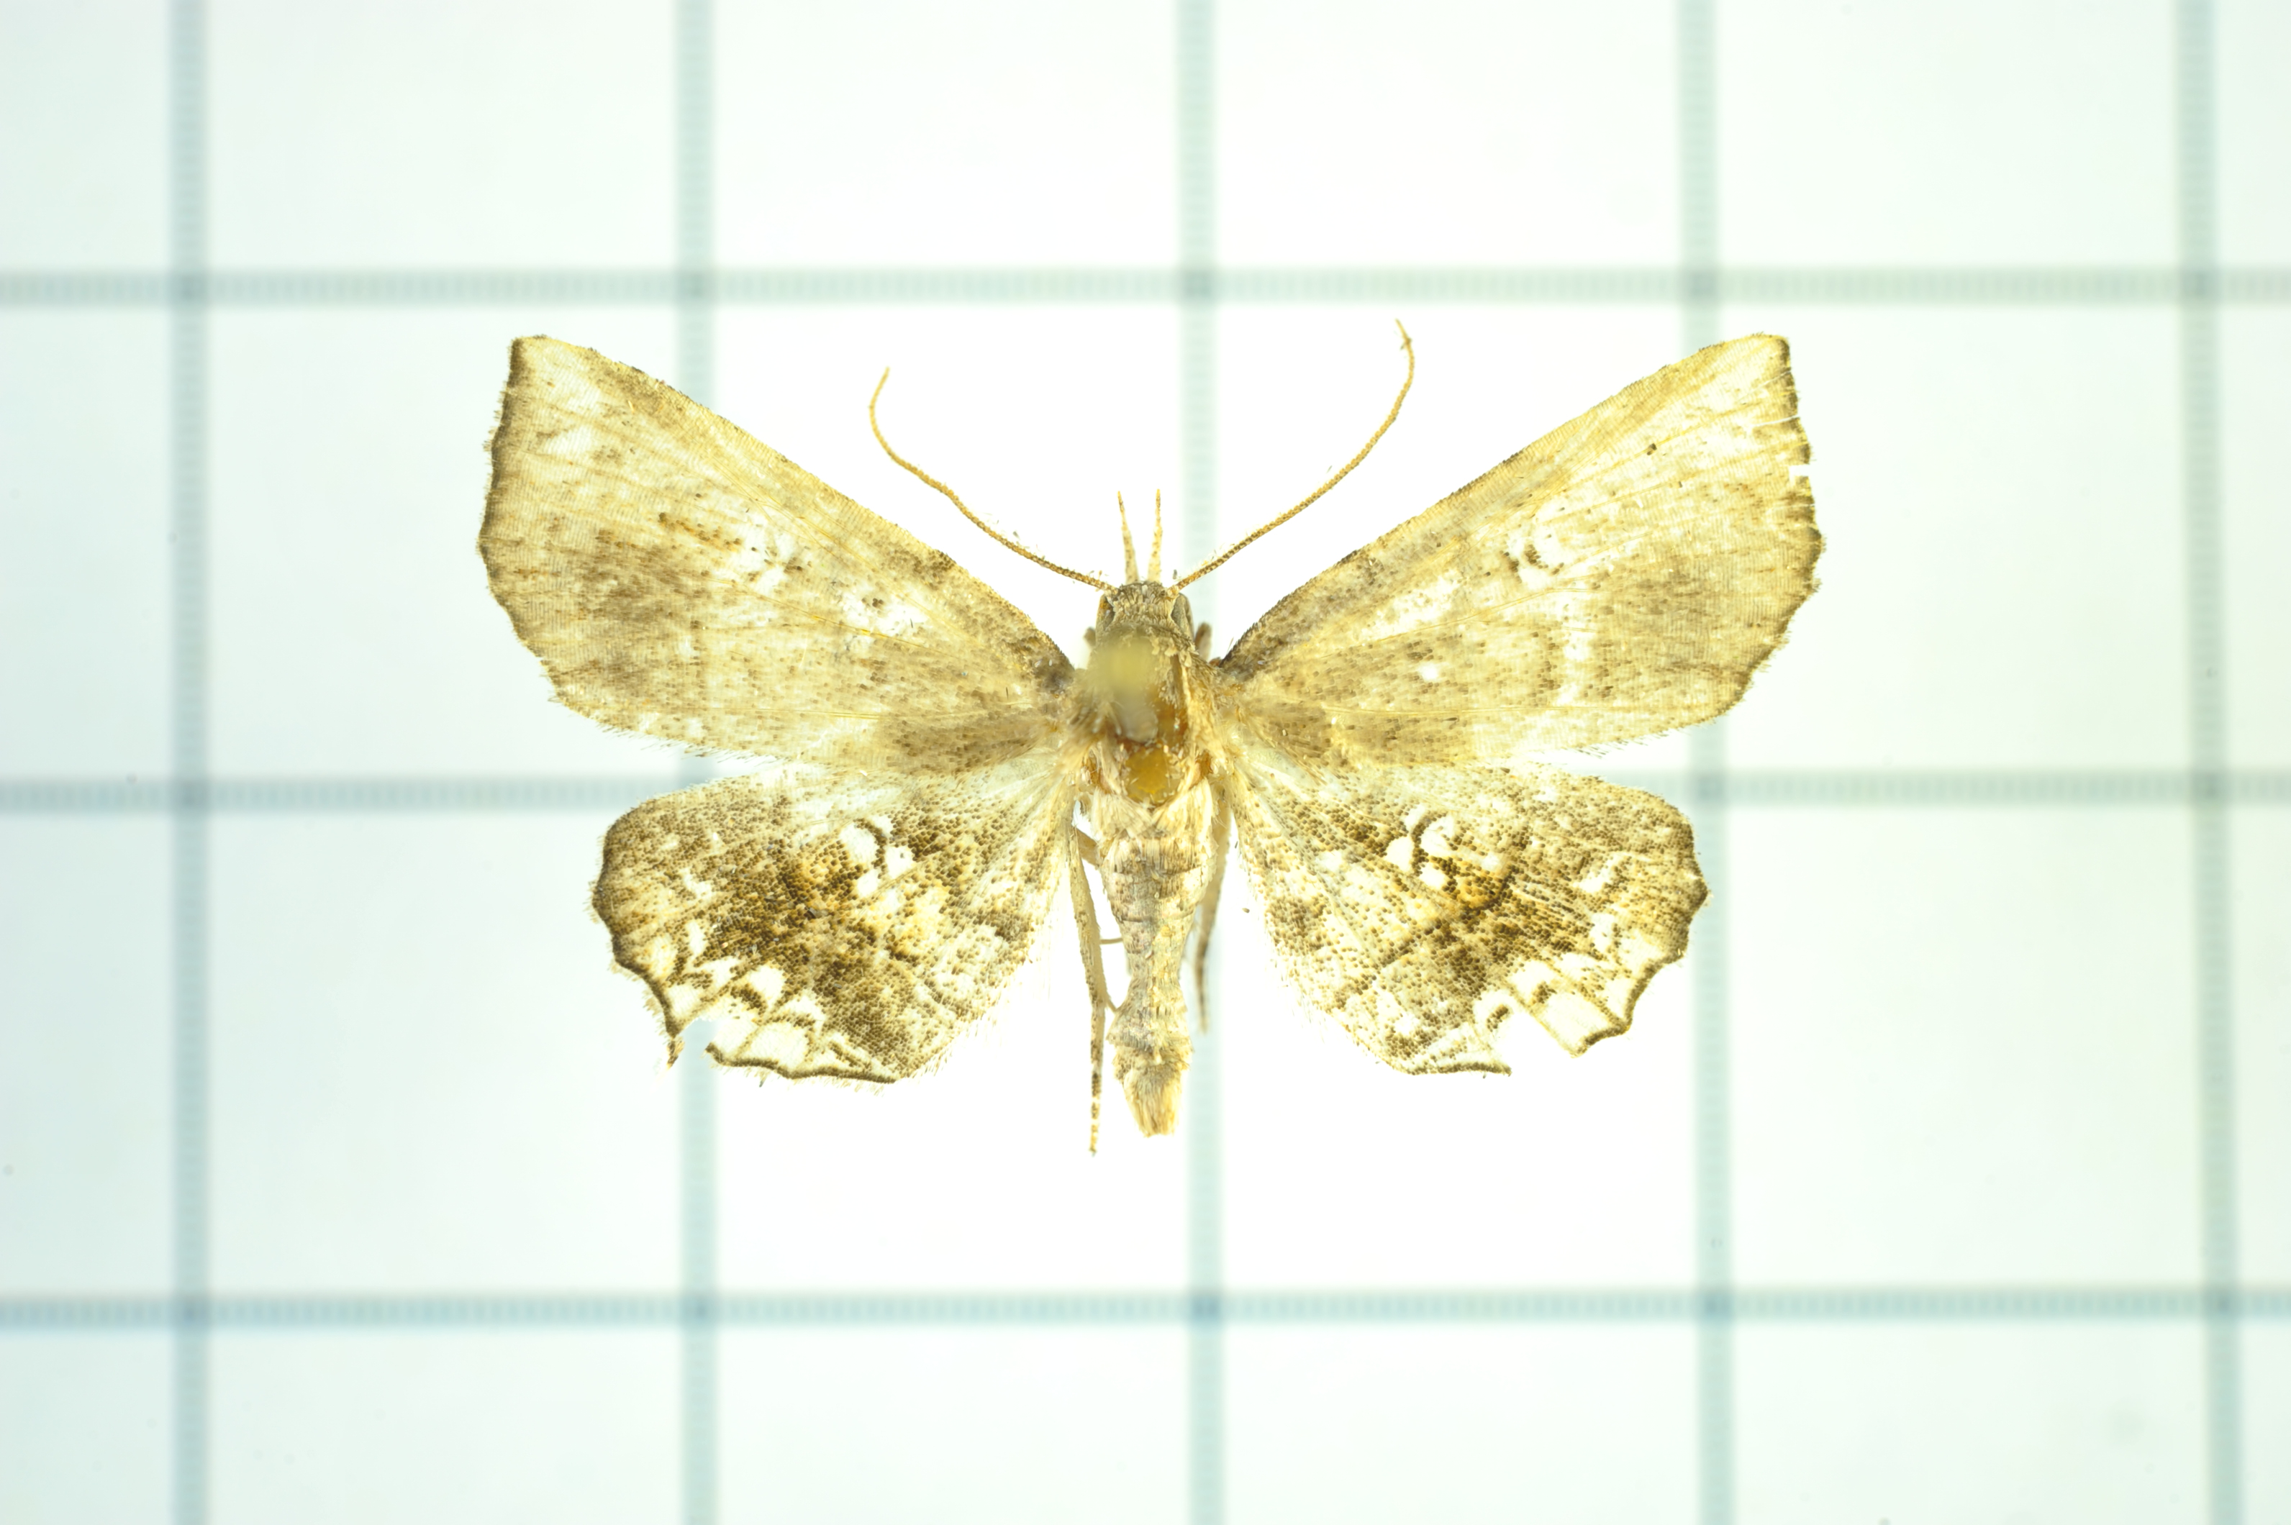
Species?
Pangrapta lunulata
